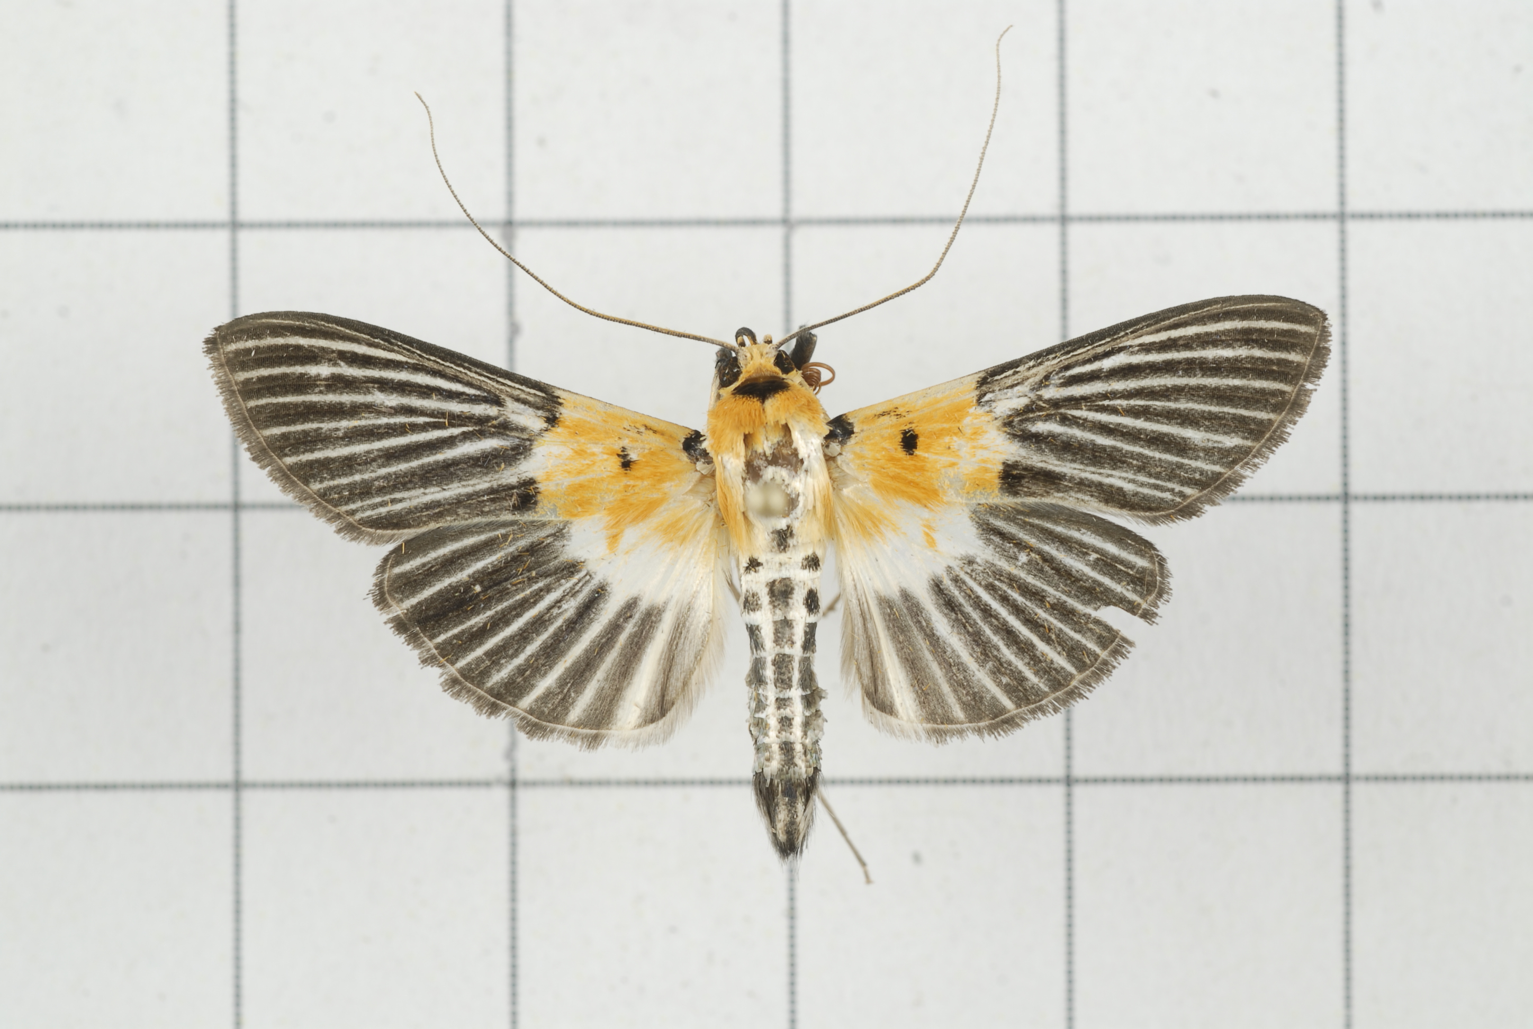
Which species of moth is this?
Nevrina procopia
